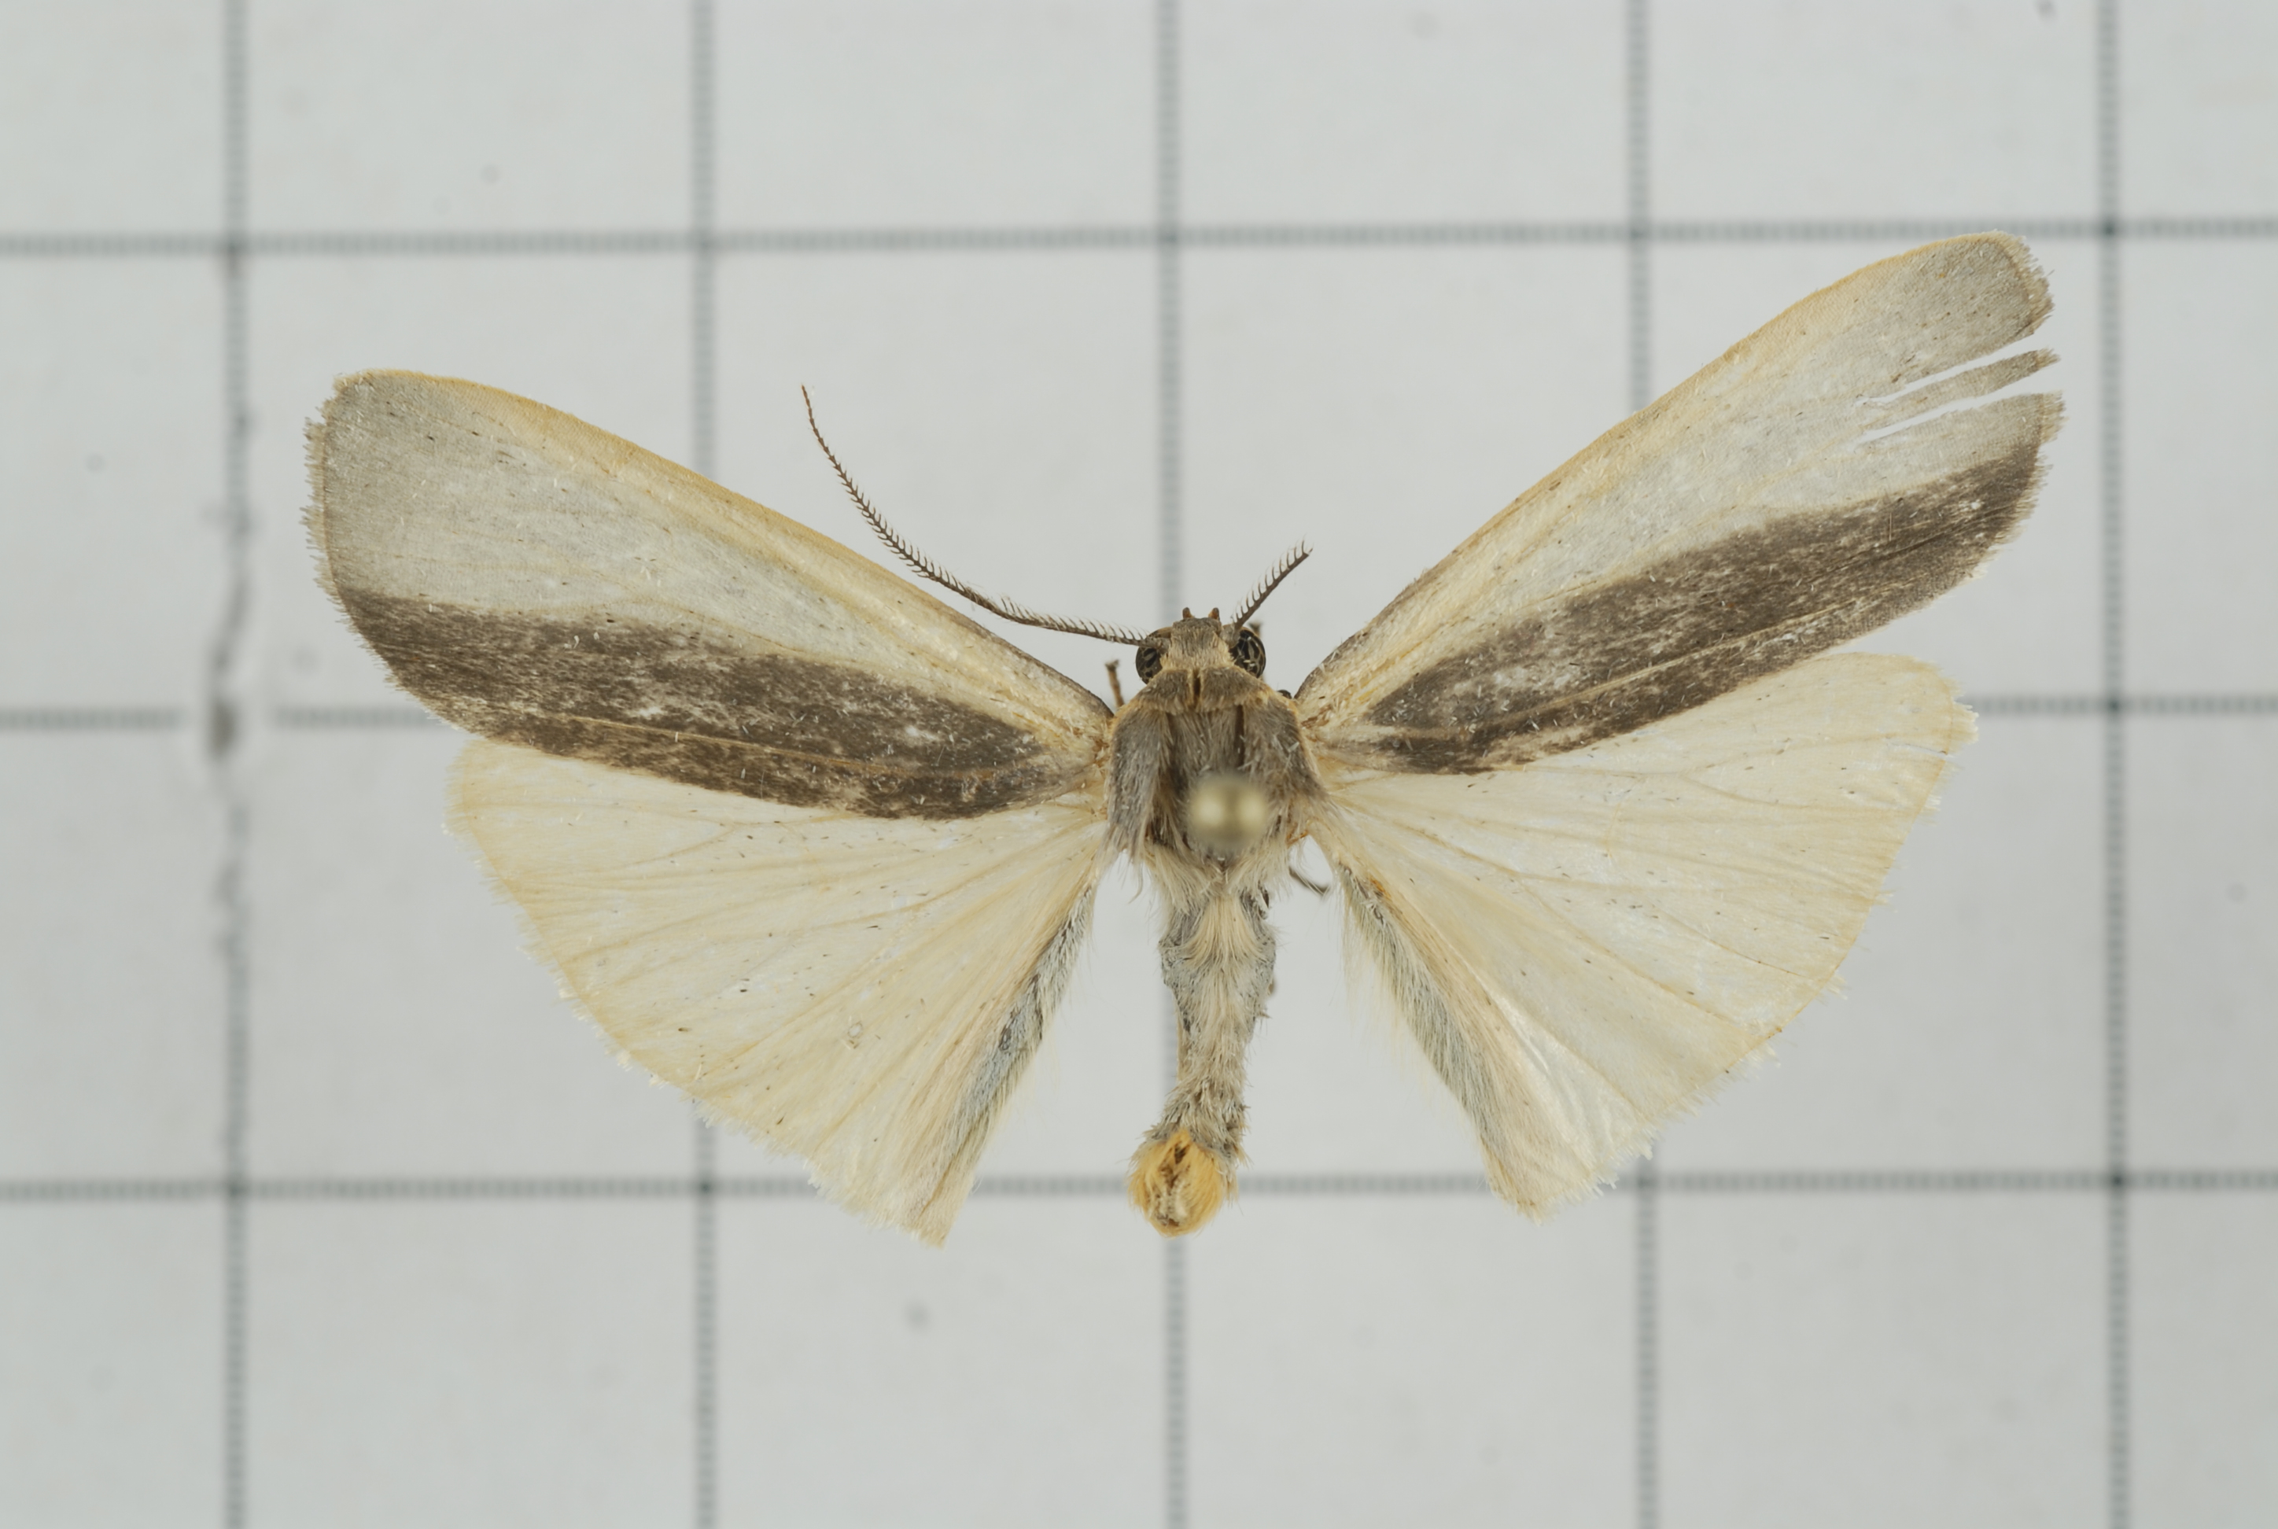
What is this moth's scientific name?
Hesudra divisa
